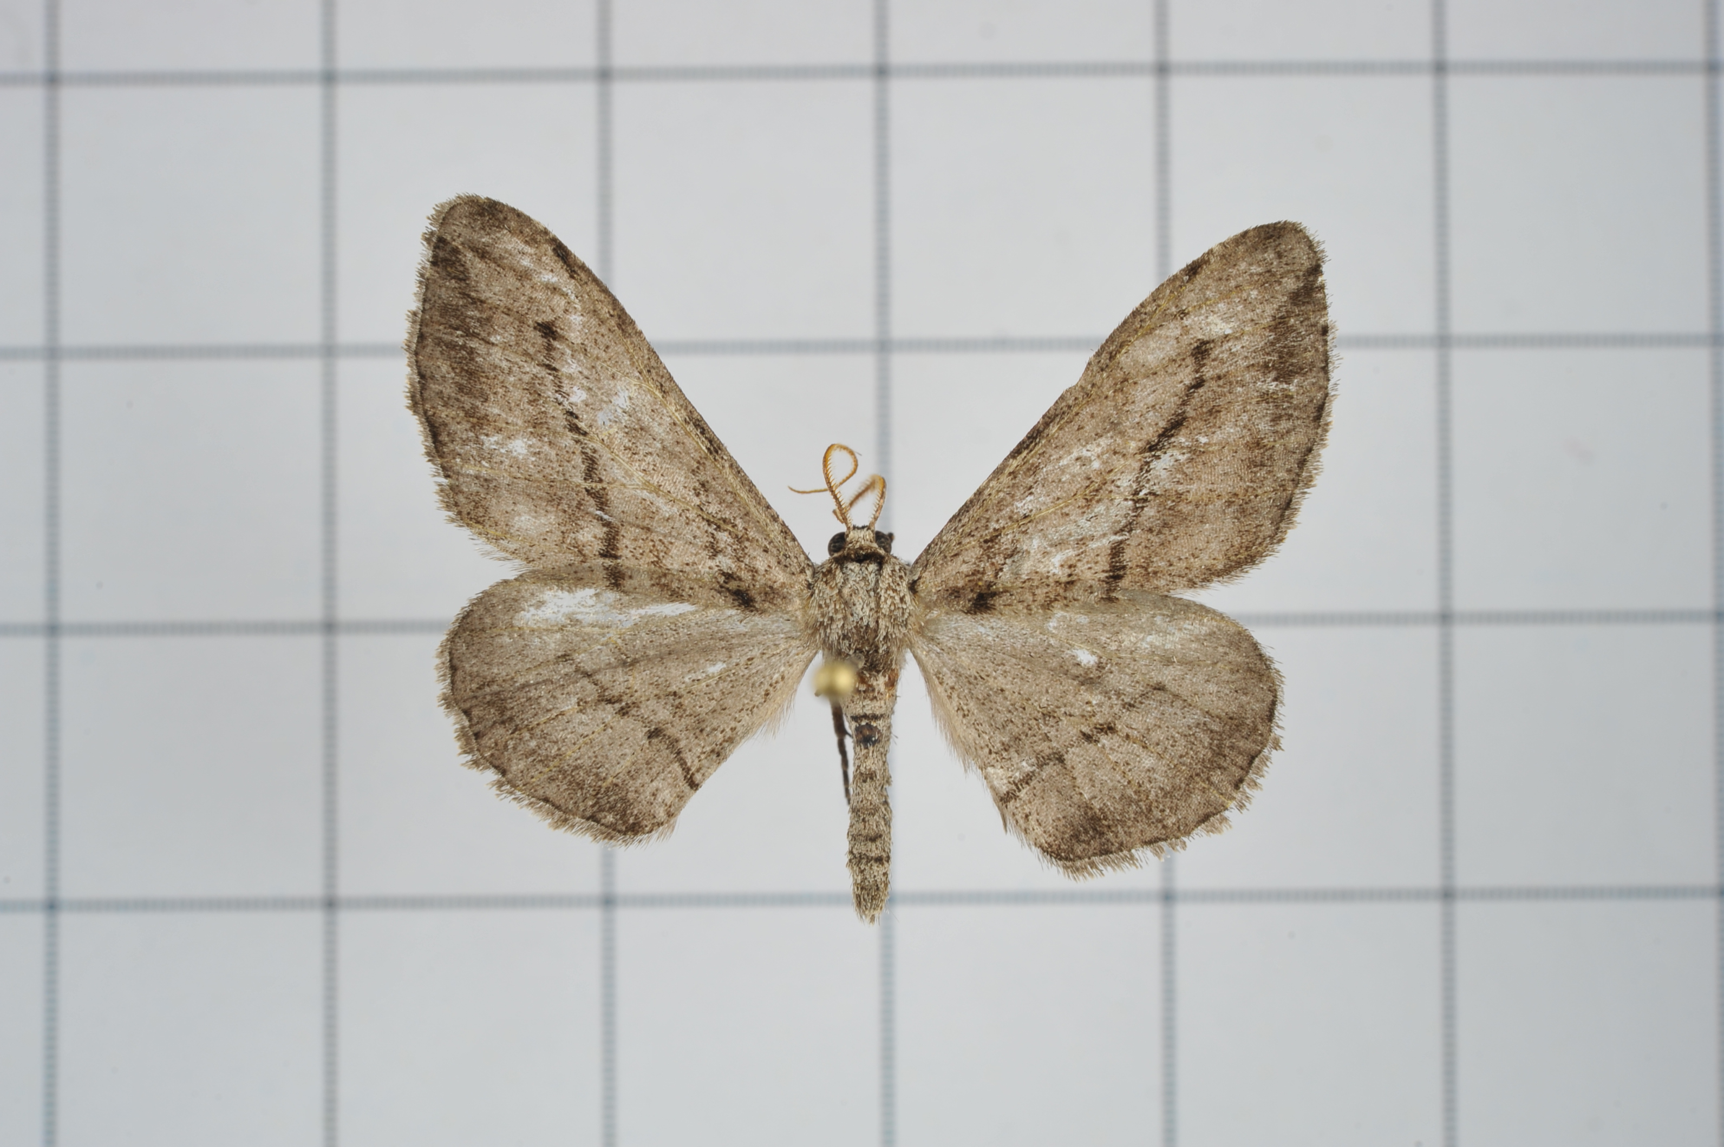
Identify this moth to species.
Rikiosatoa transversa
